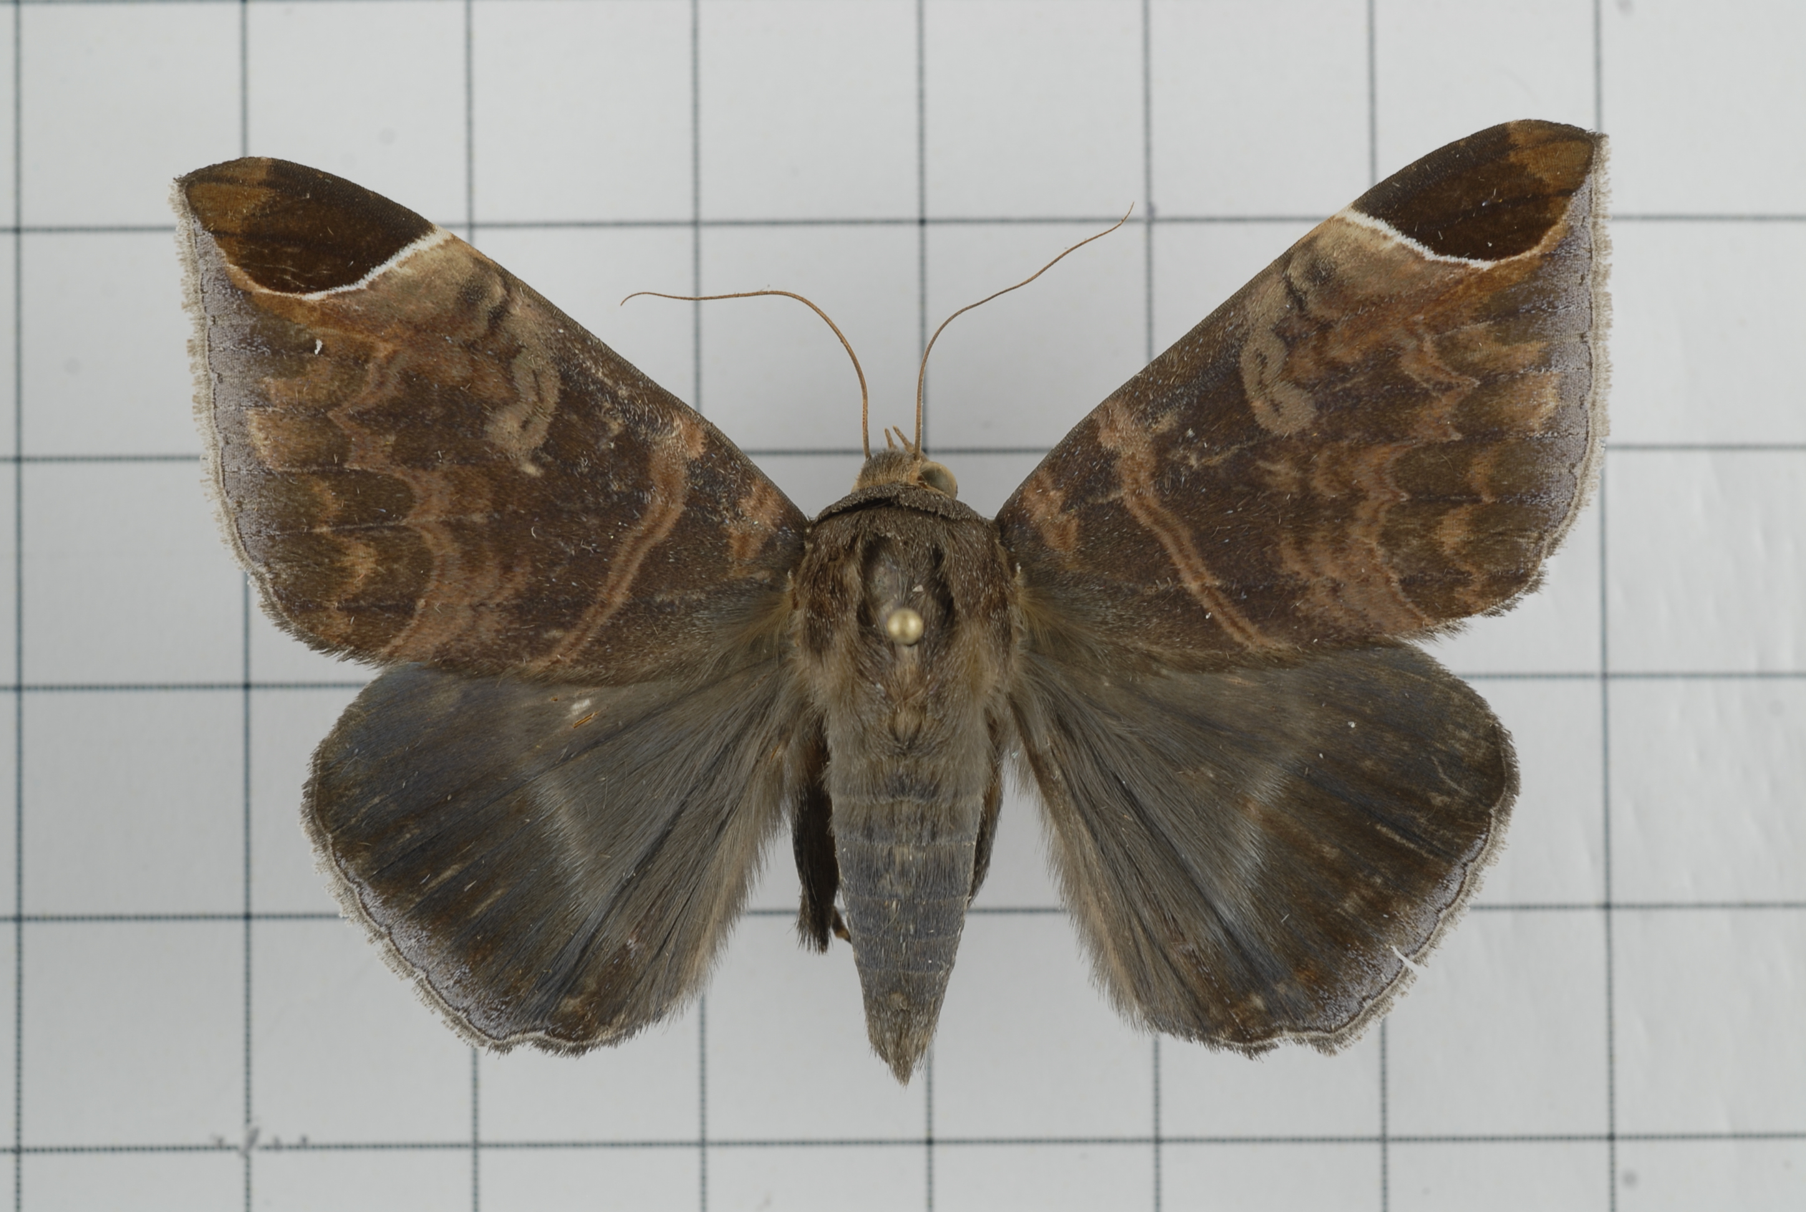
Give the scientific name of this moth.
Pindara illibata
